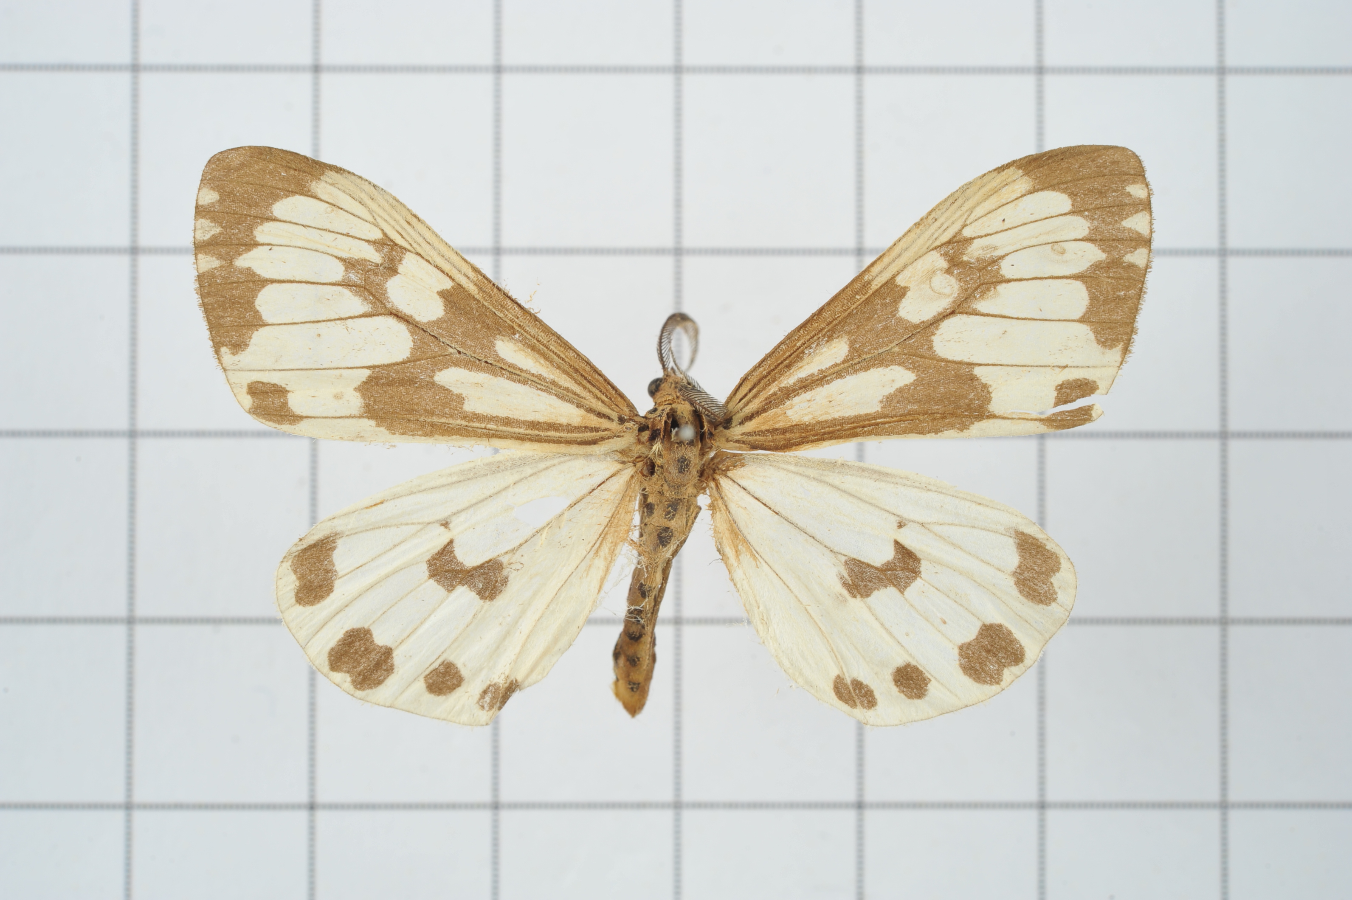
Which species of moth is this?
Nyctemera adversata
